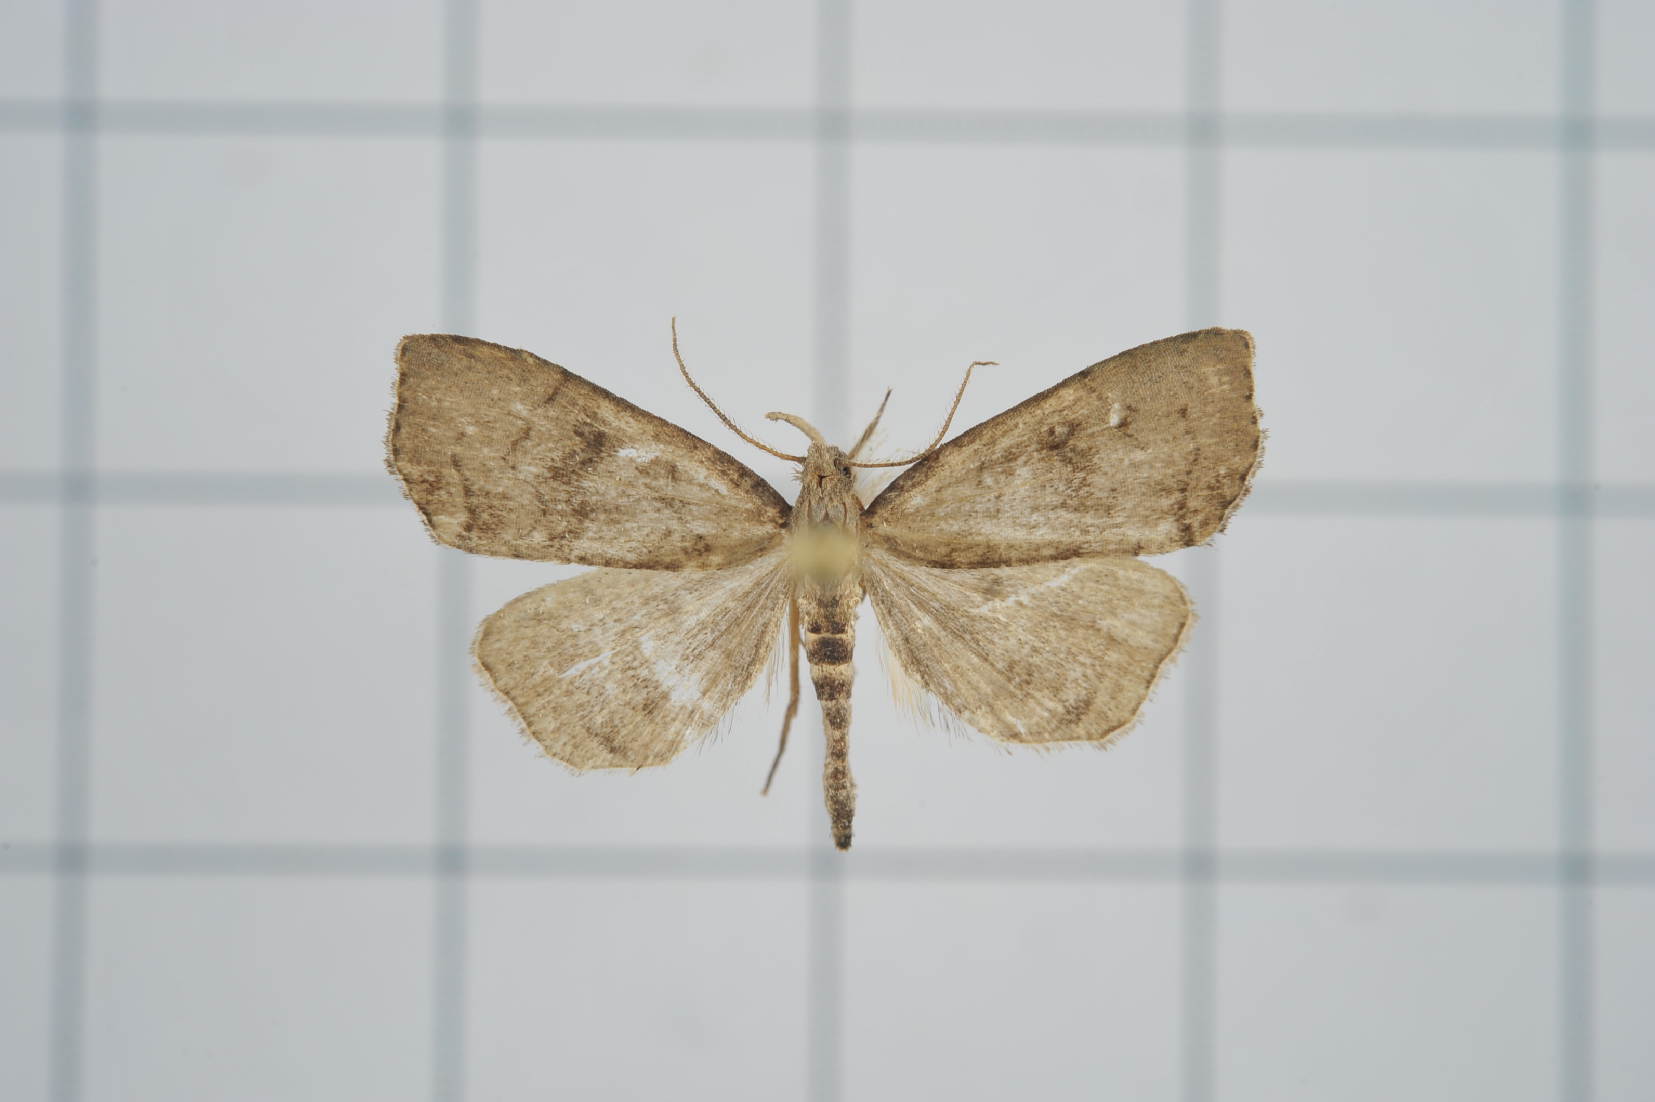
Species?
Herminia kurokoi
